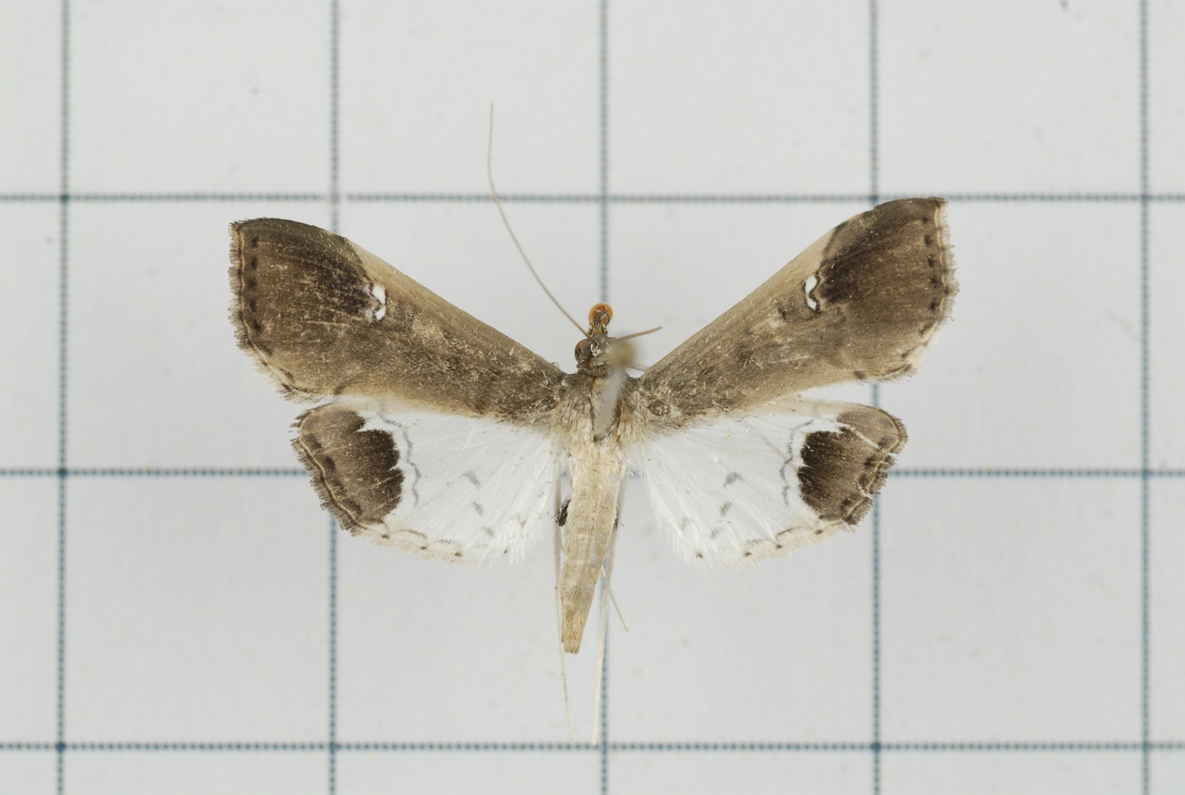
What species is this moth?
Maruca amboinalis
